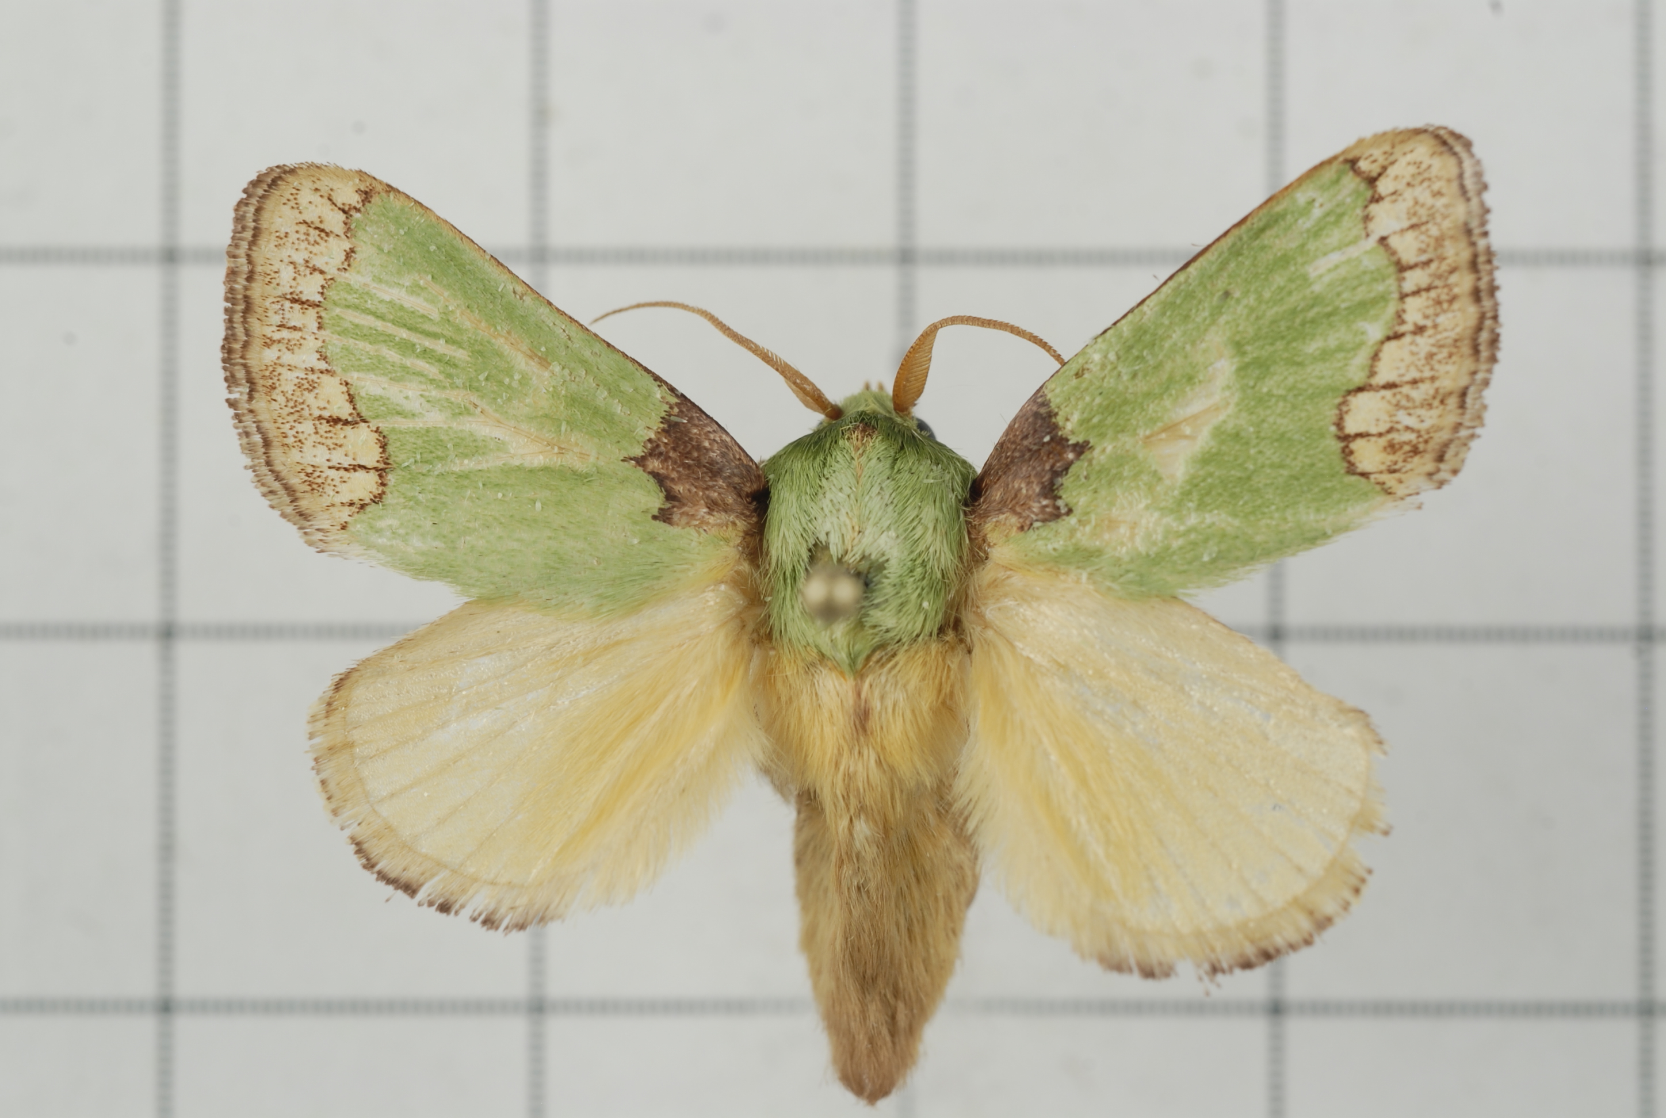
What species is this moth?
Parasa consocia
